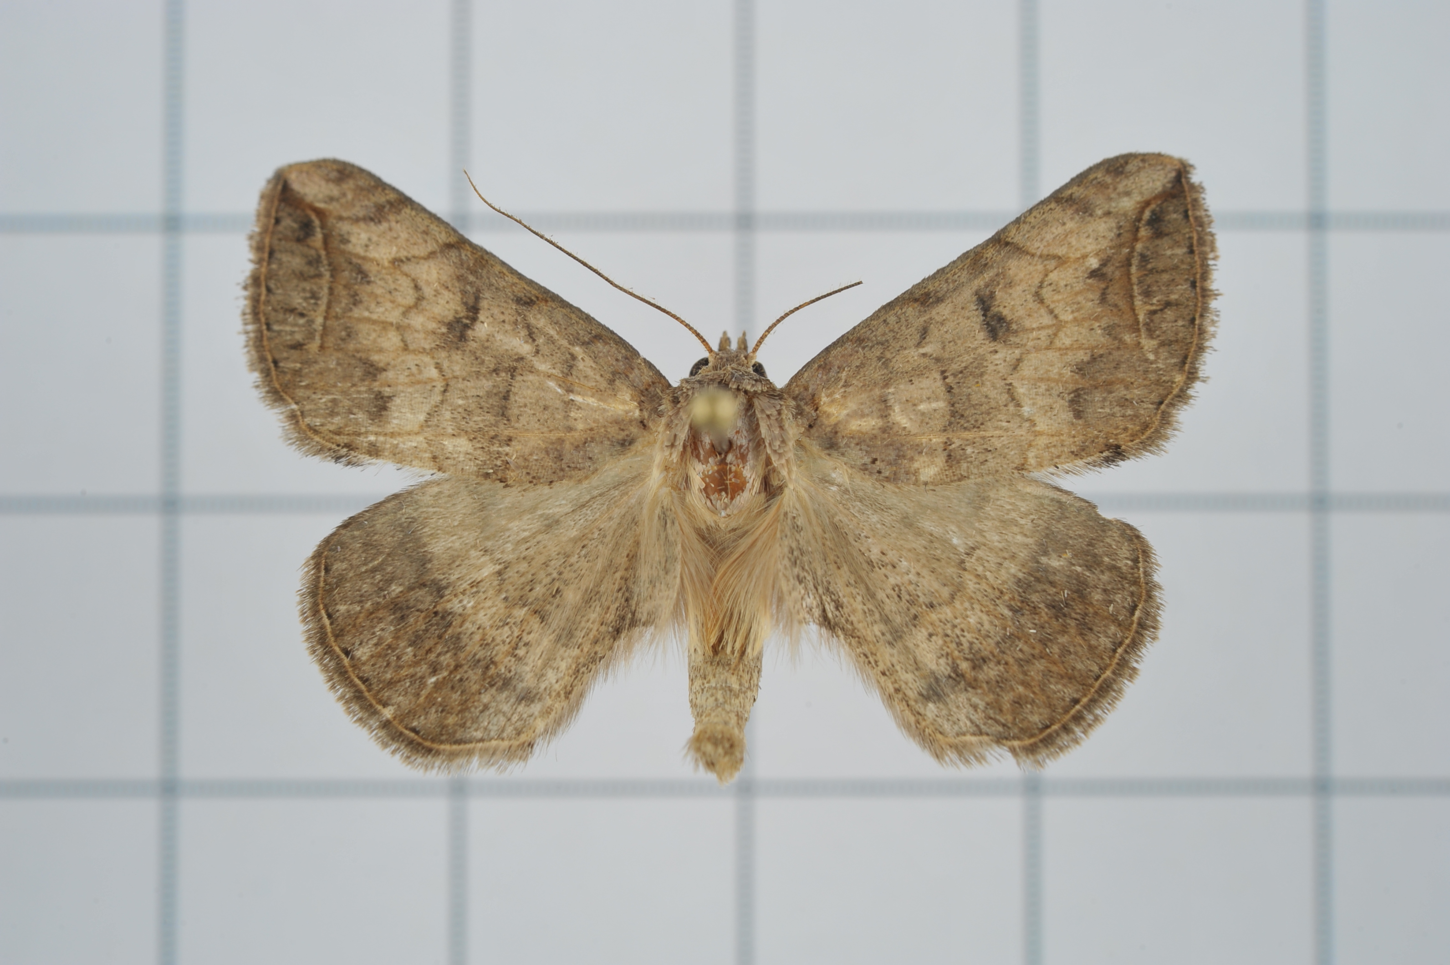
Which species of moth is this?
Blasticorhinus rivulosa
